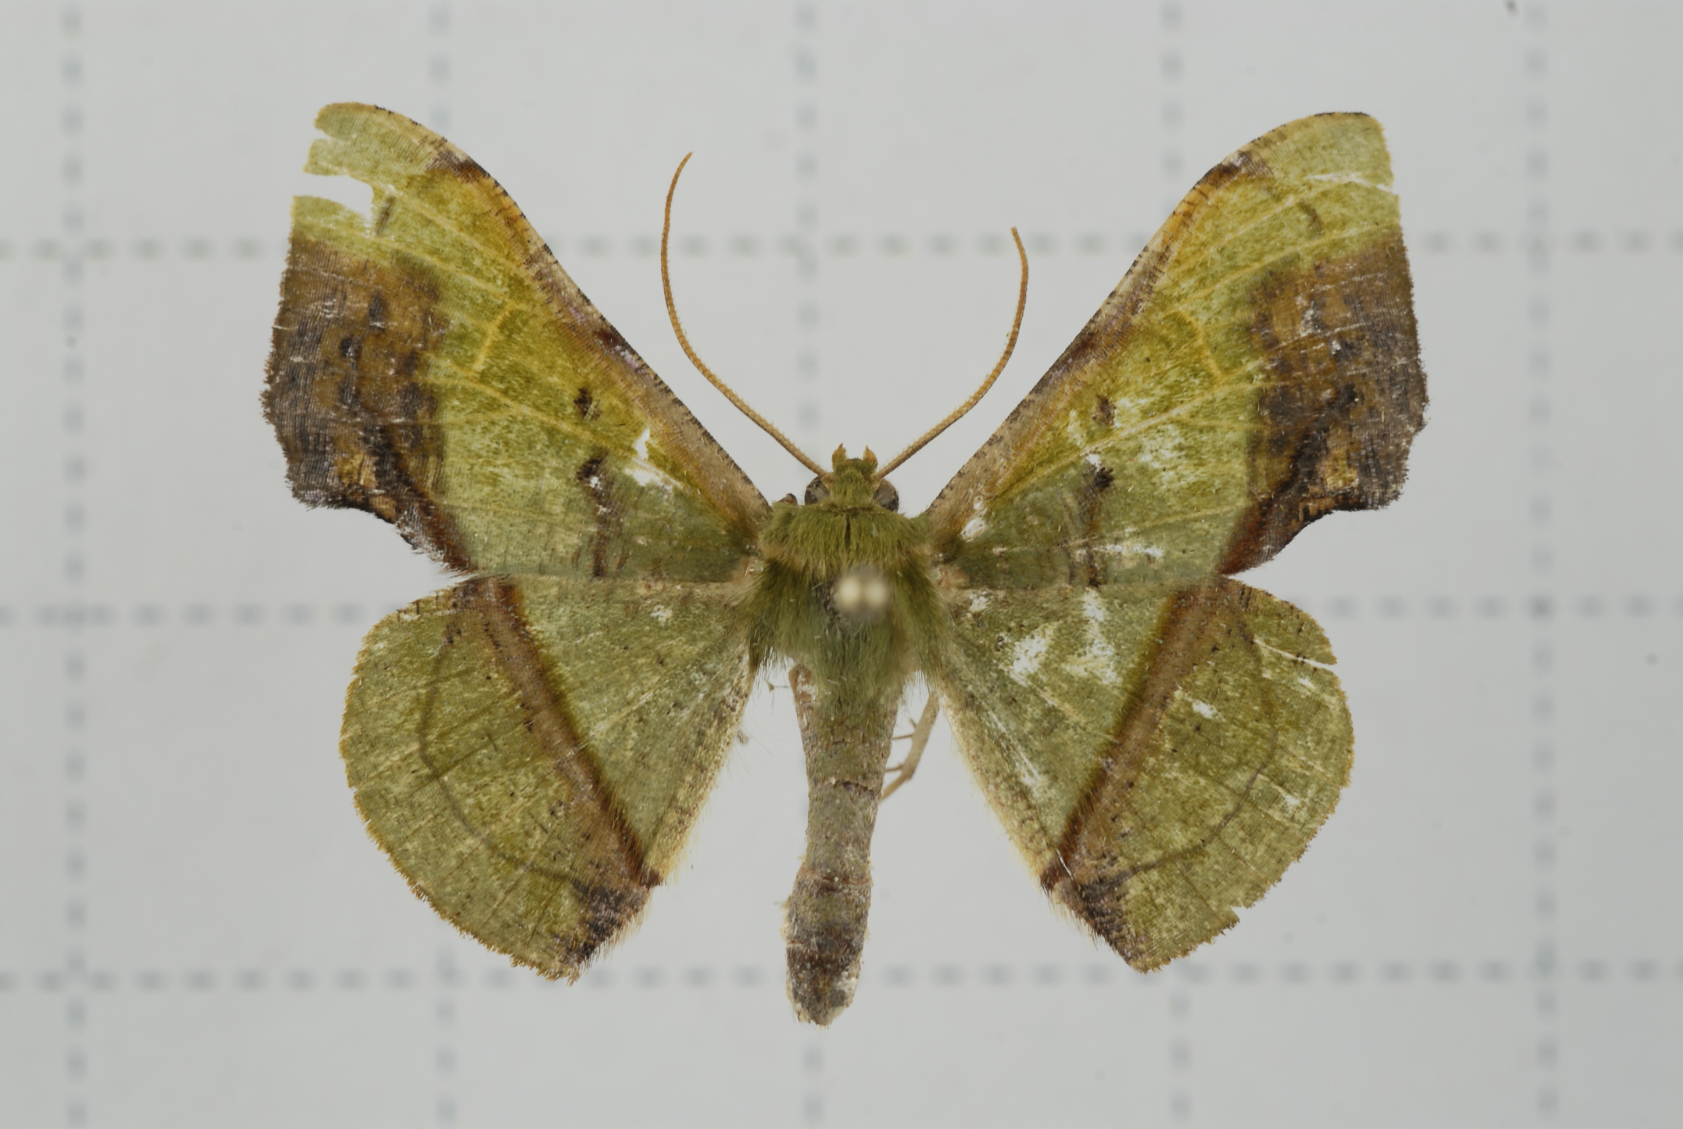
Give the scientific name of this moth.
Fascellina plagiata
